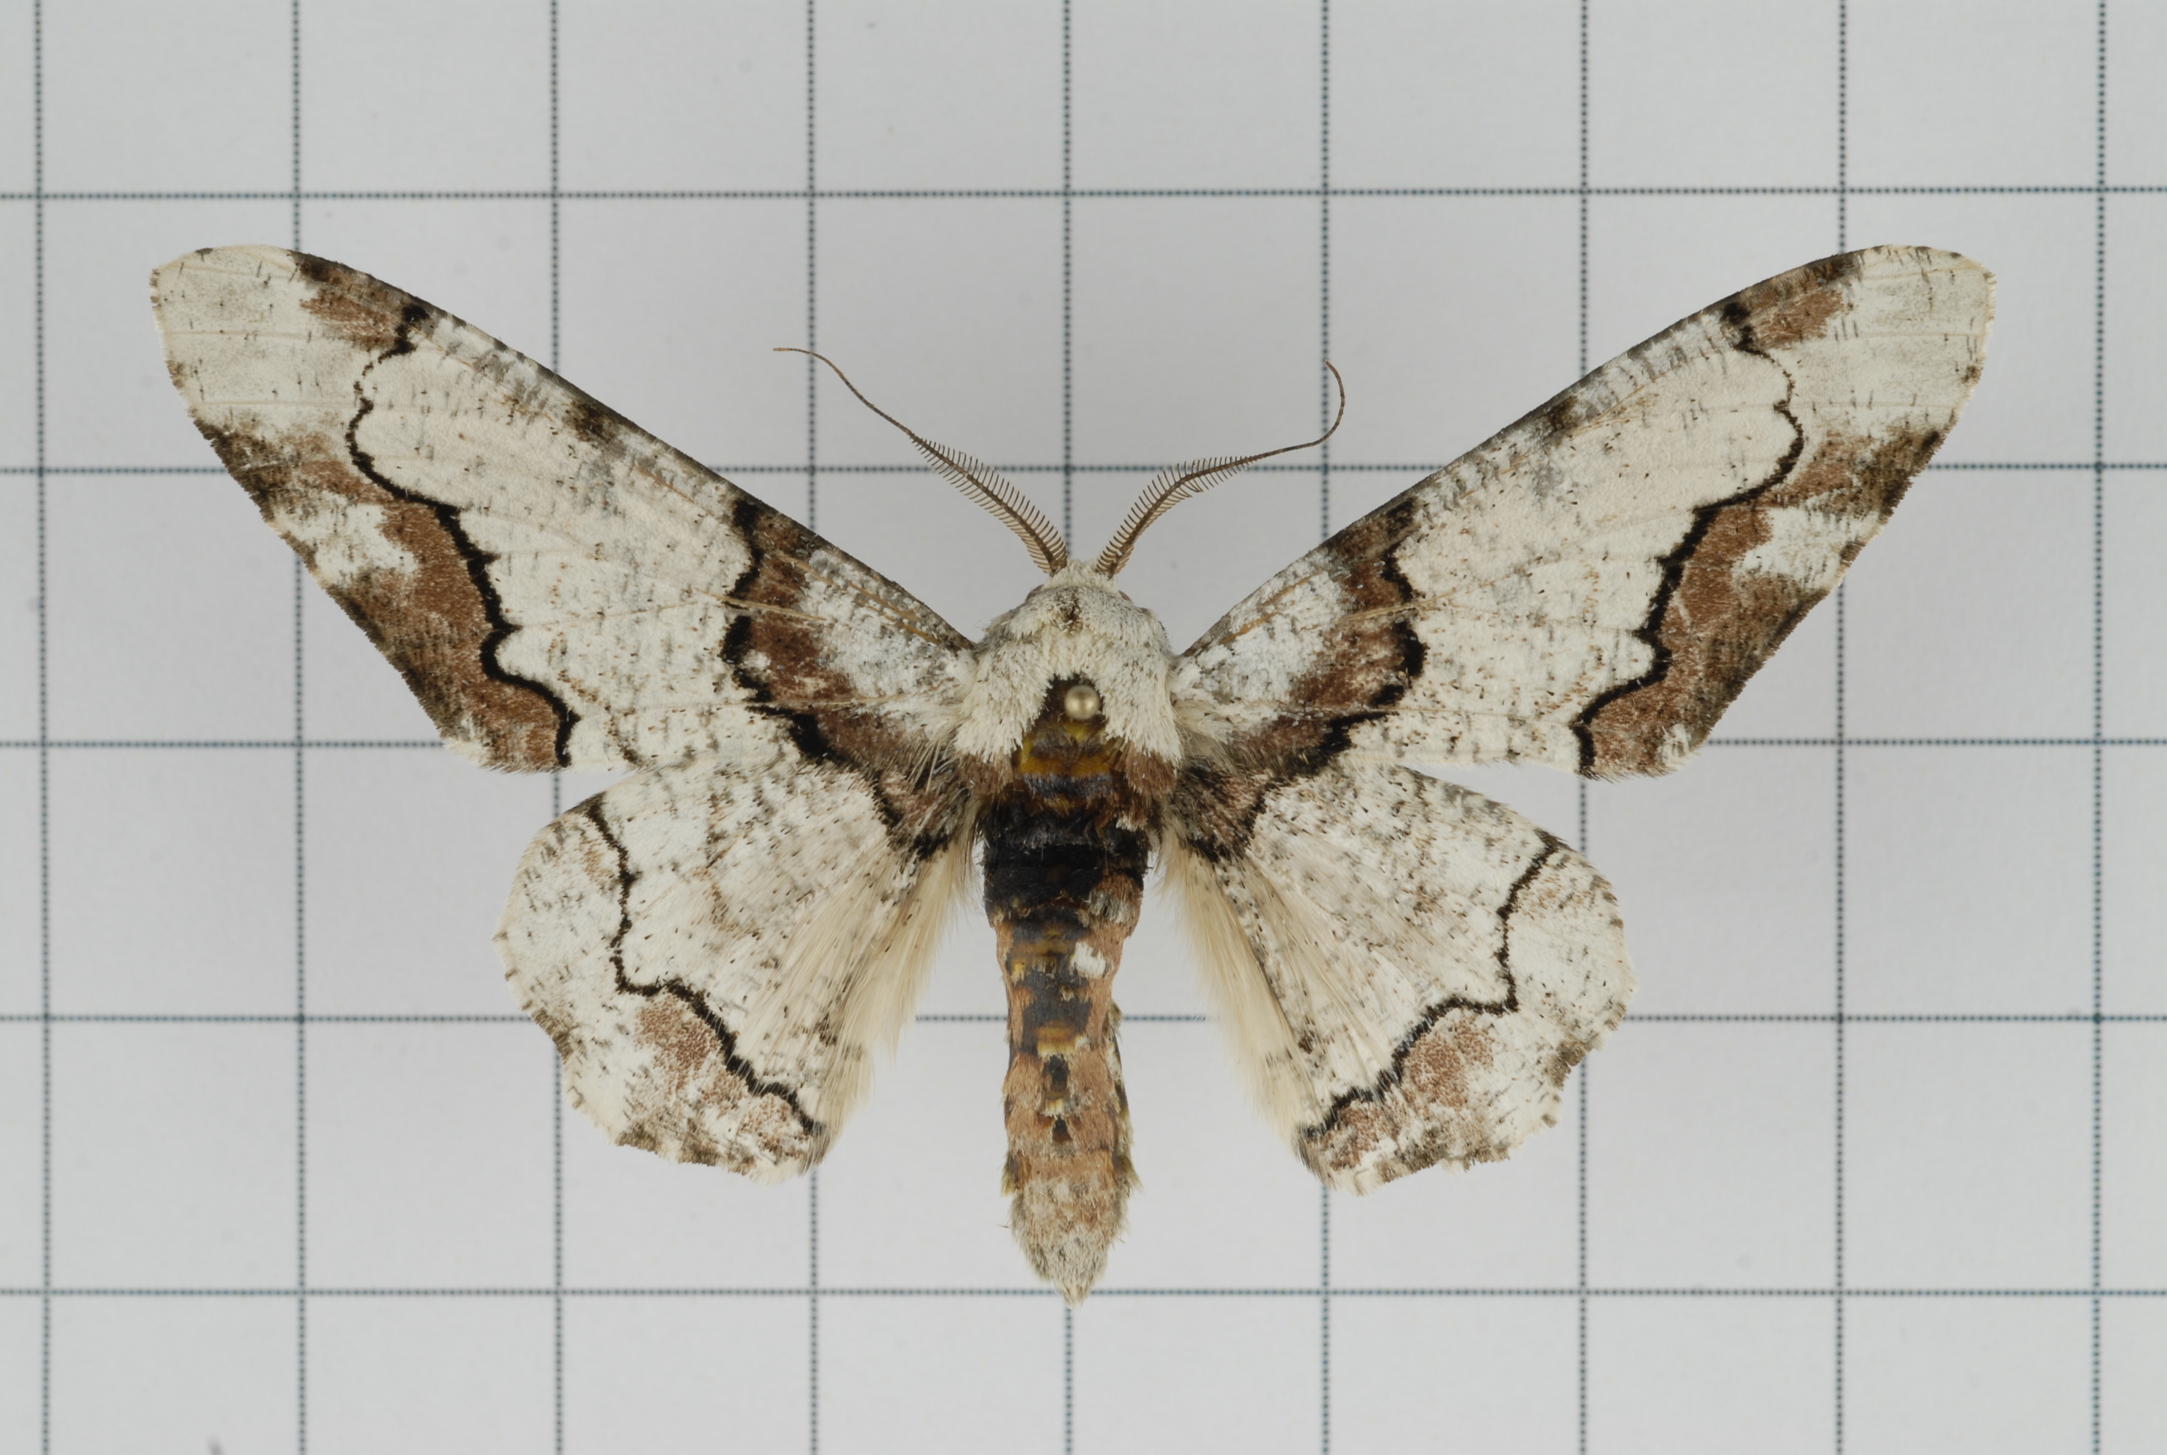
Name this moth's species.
Biston regalis comitata
